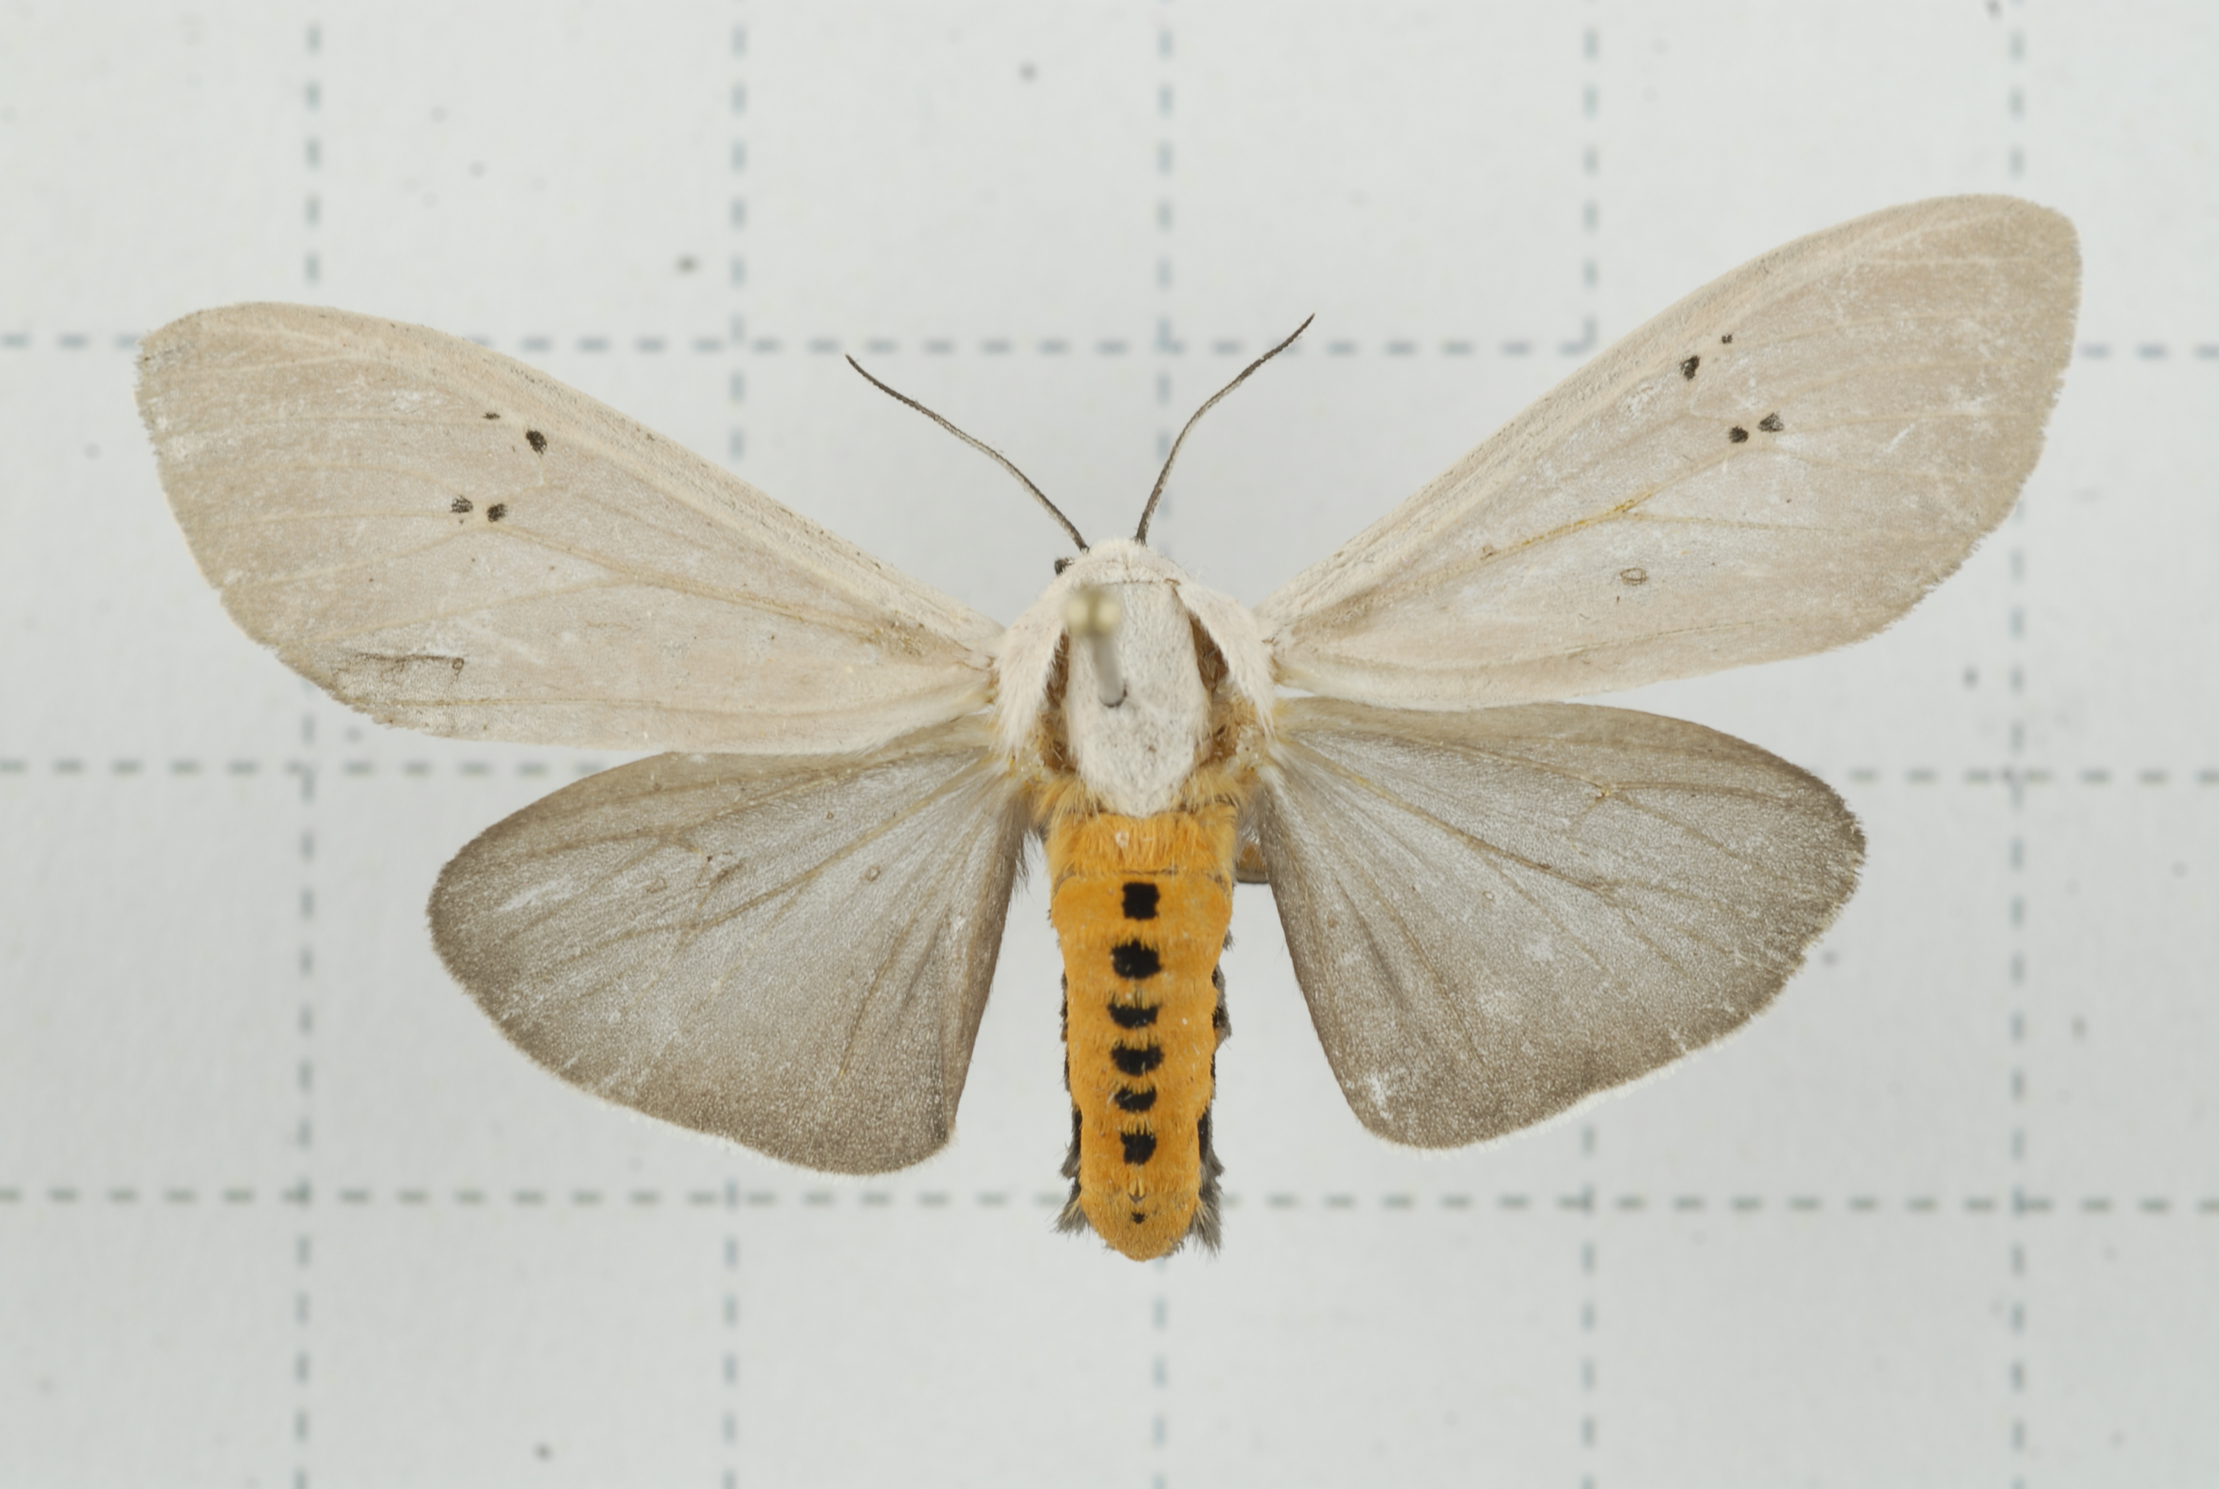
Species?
Creatonotos transiens koni
